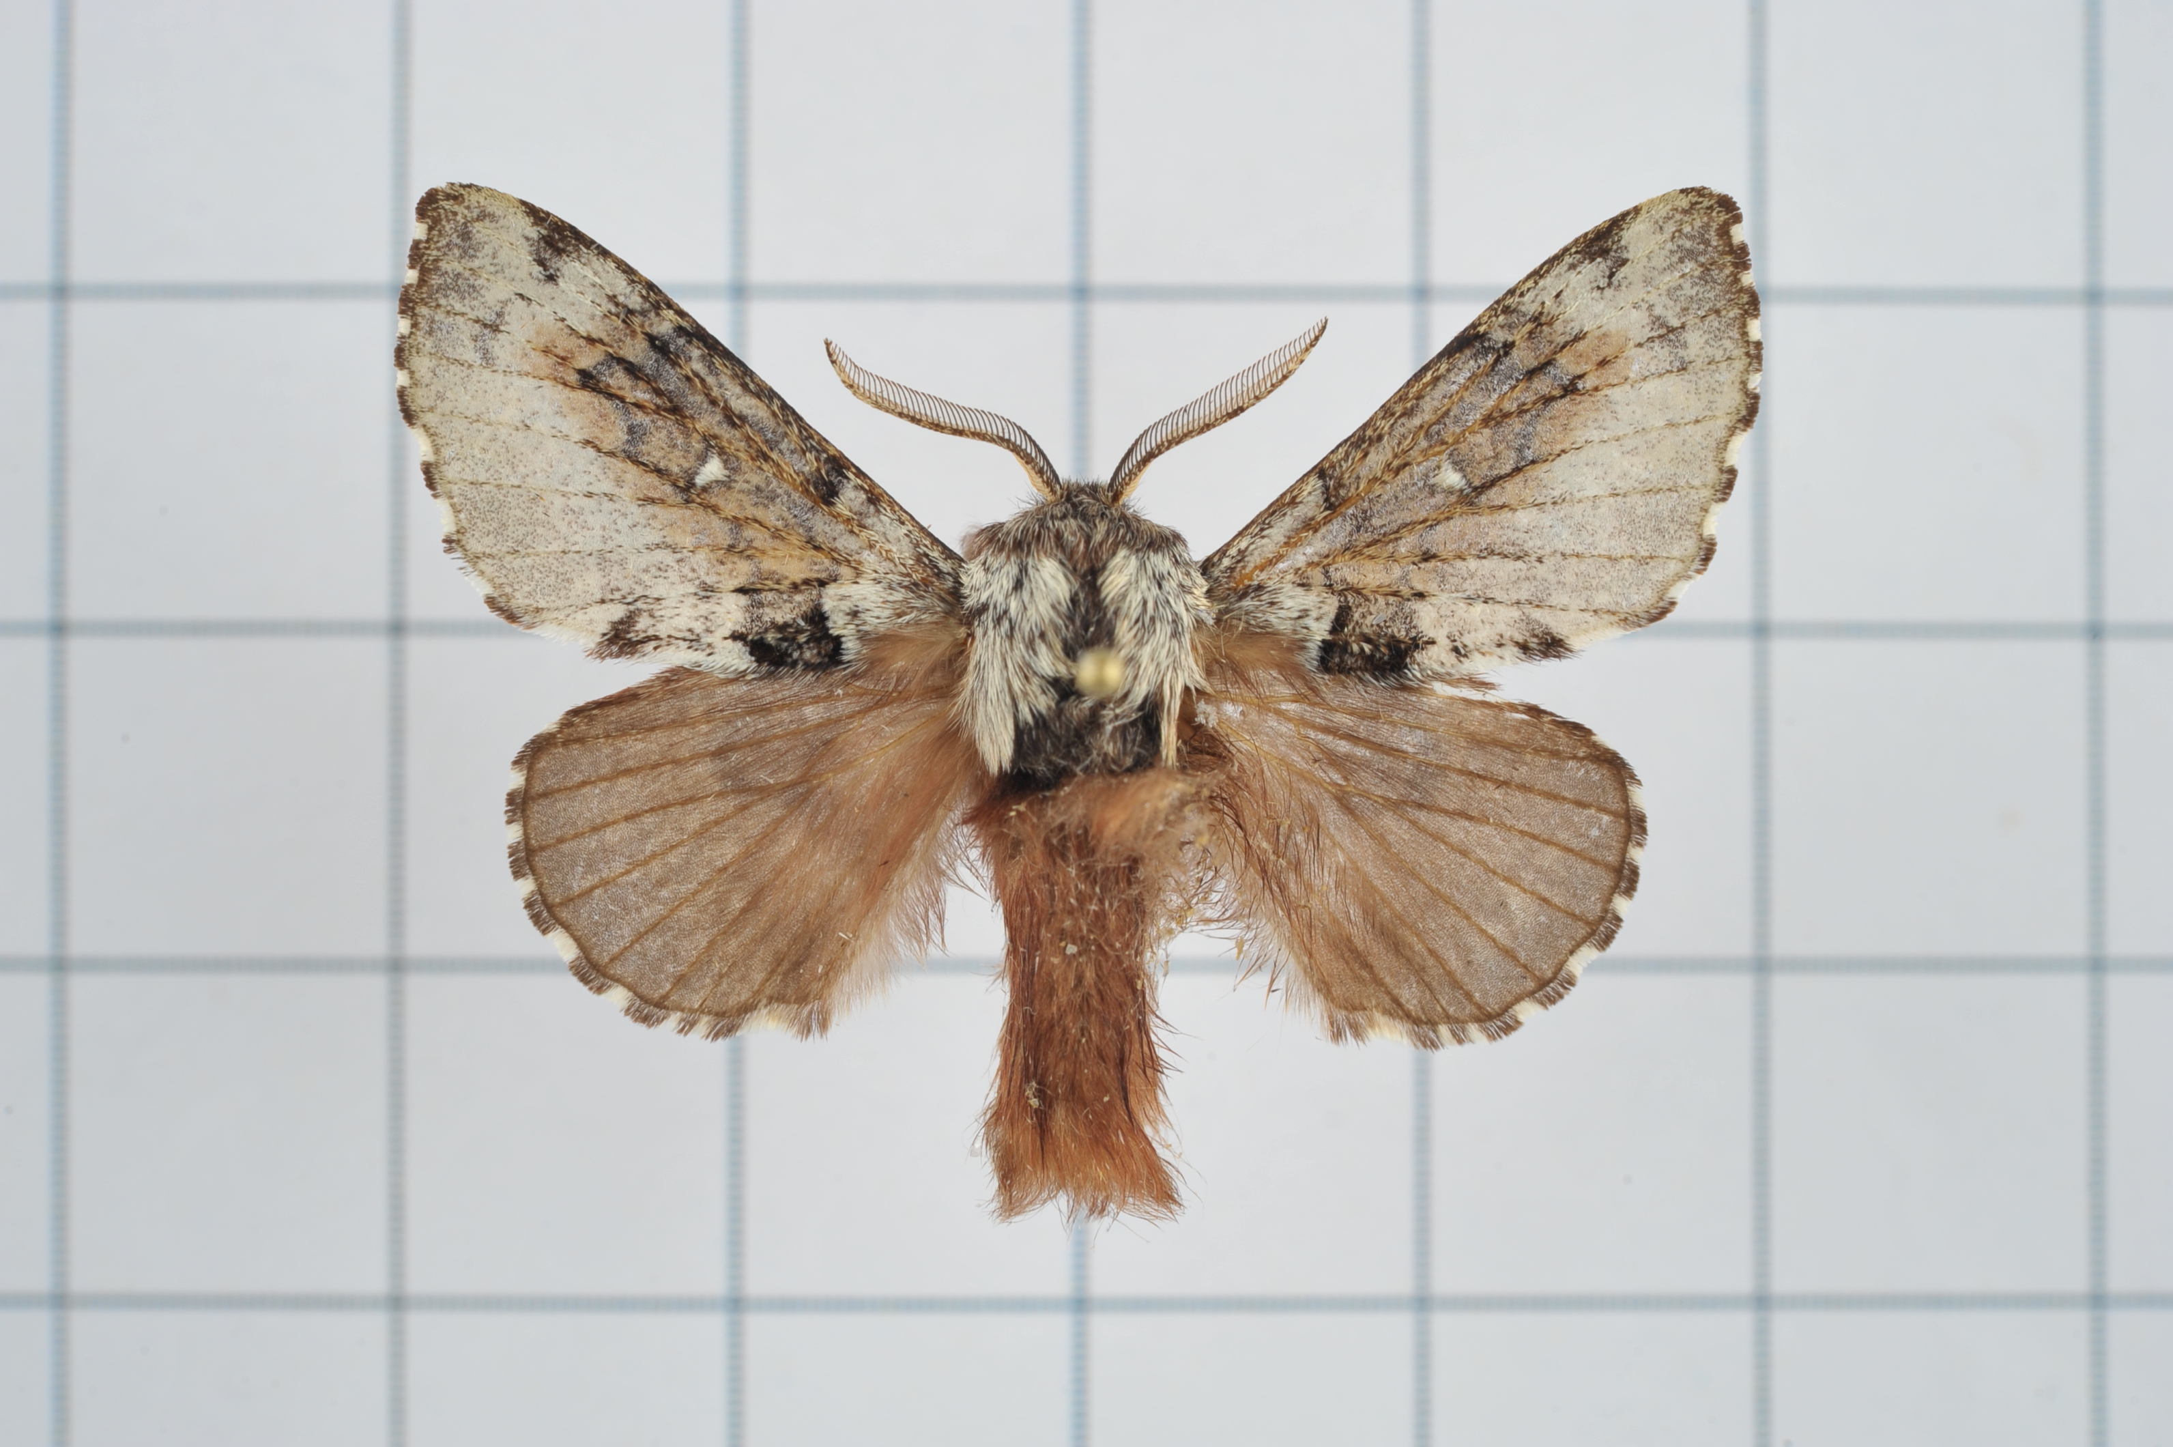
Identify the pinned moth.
Cosmotriche discitincta discitincta
